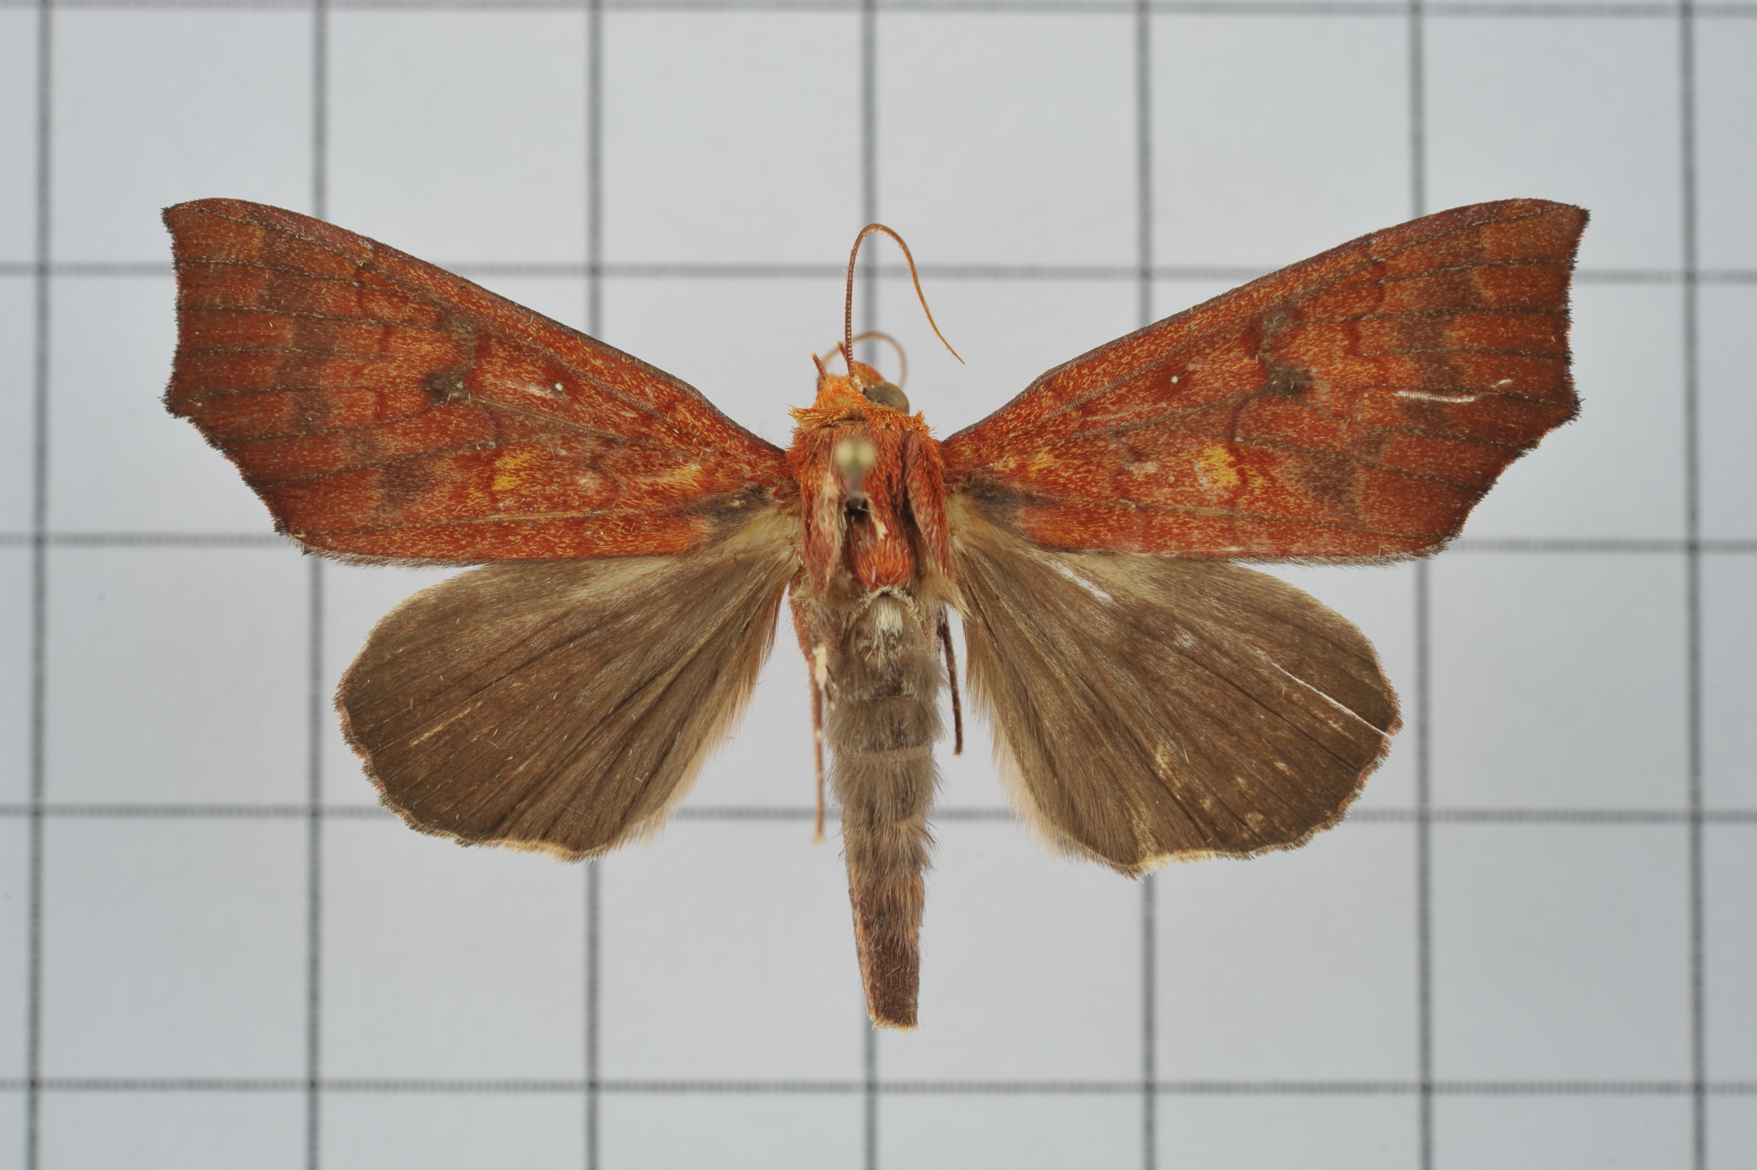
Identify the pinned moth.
Rusicada privata
